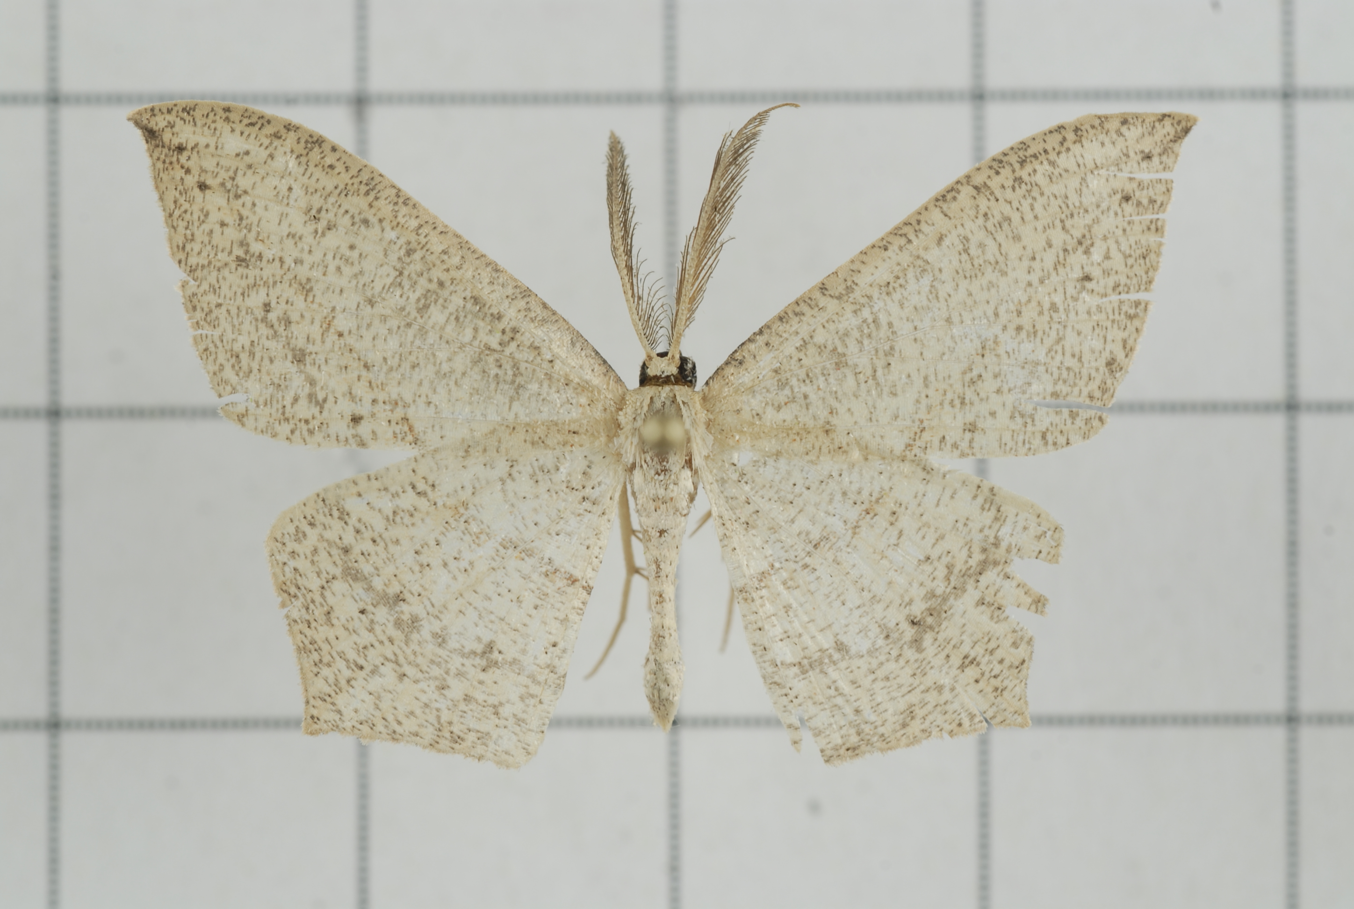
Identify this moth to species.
Timandra stueningi
